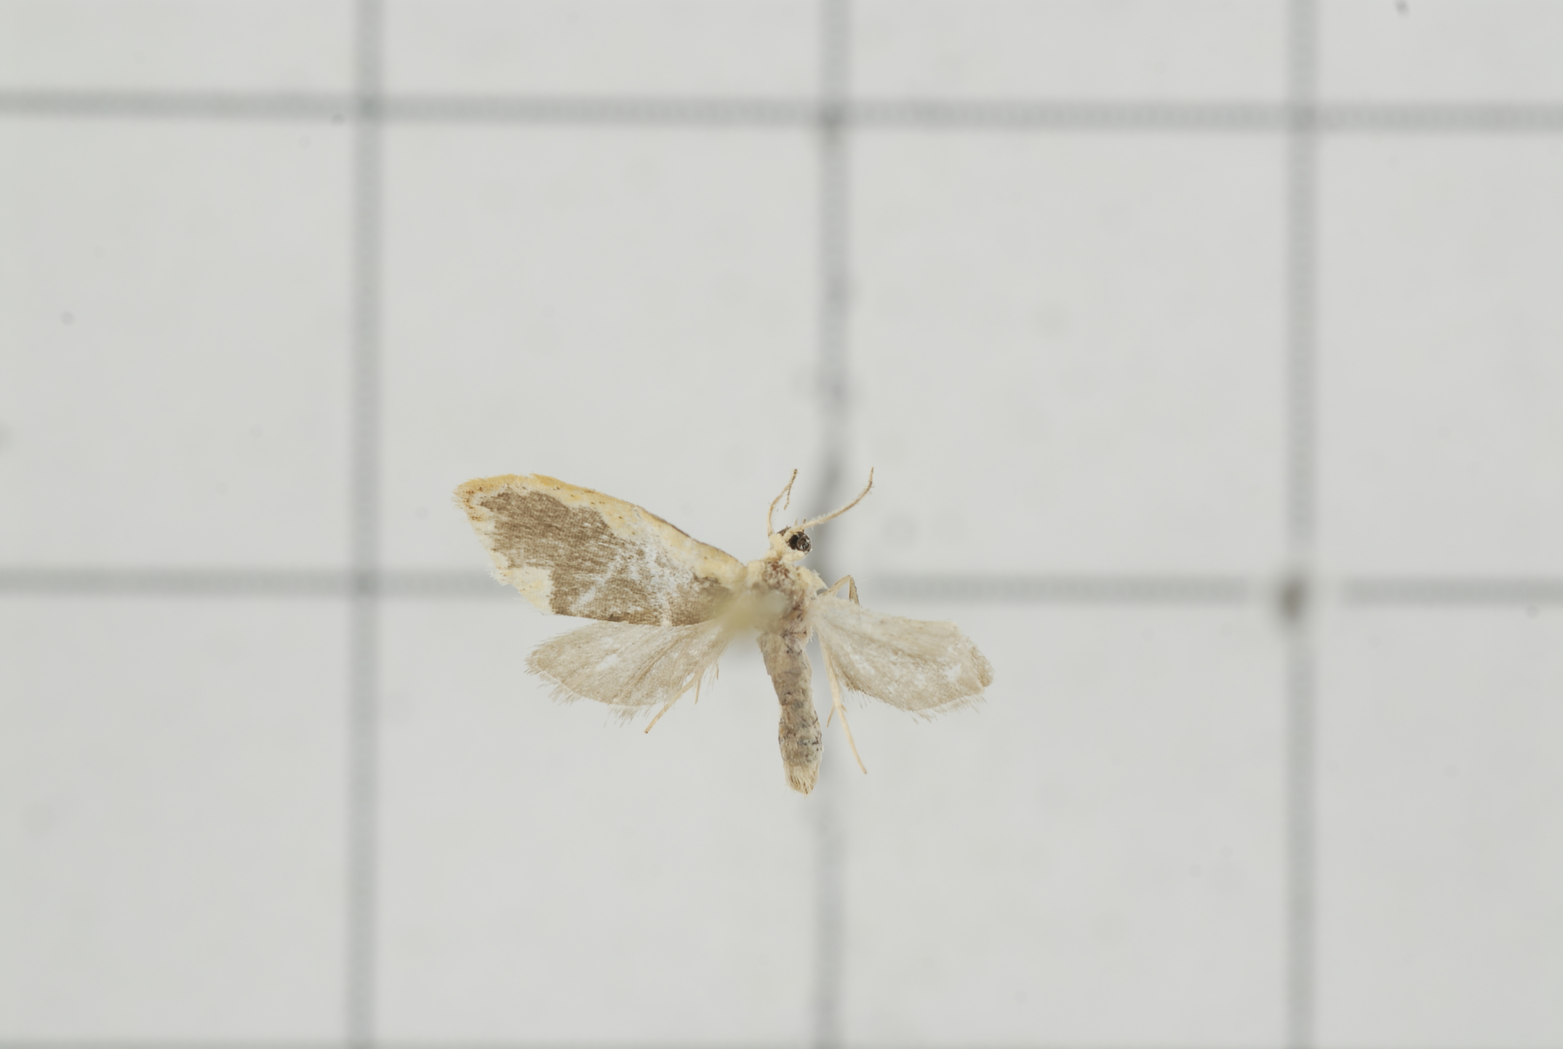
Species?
Diduga nantouensis
